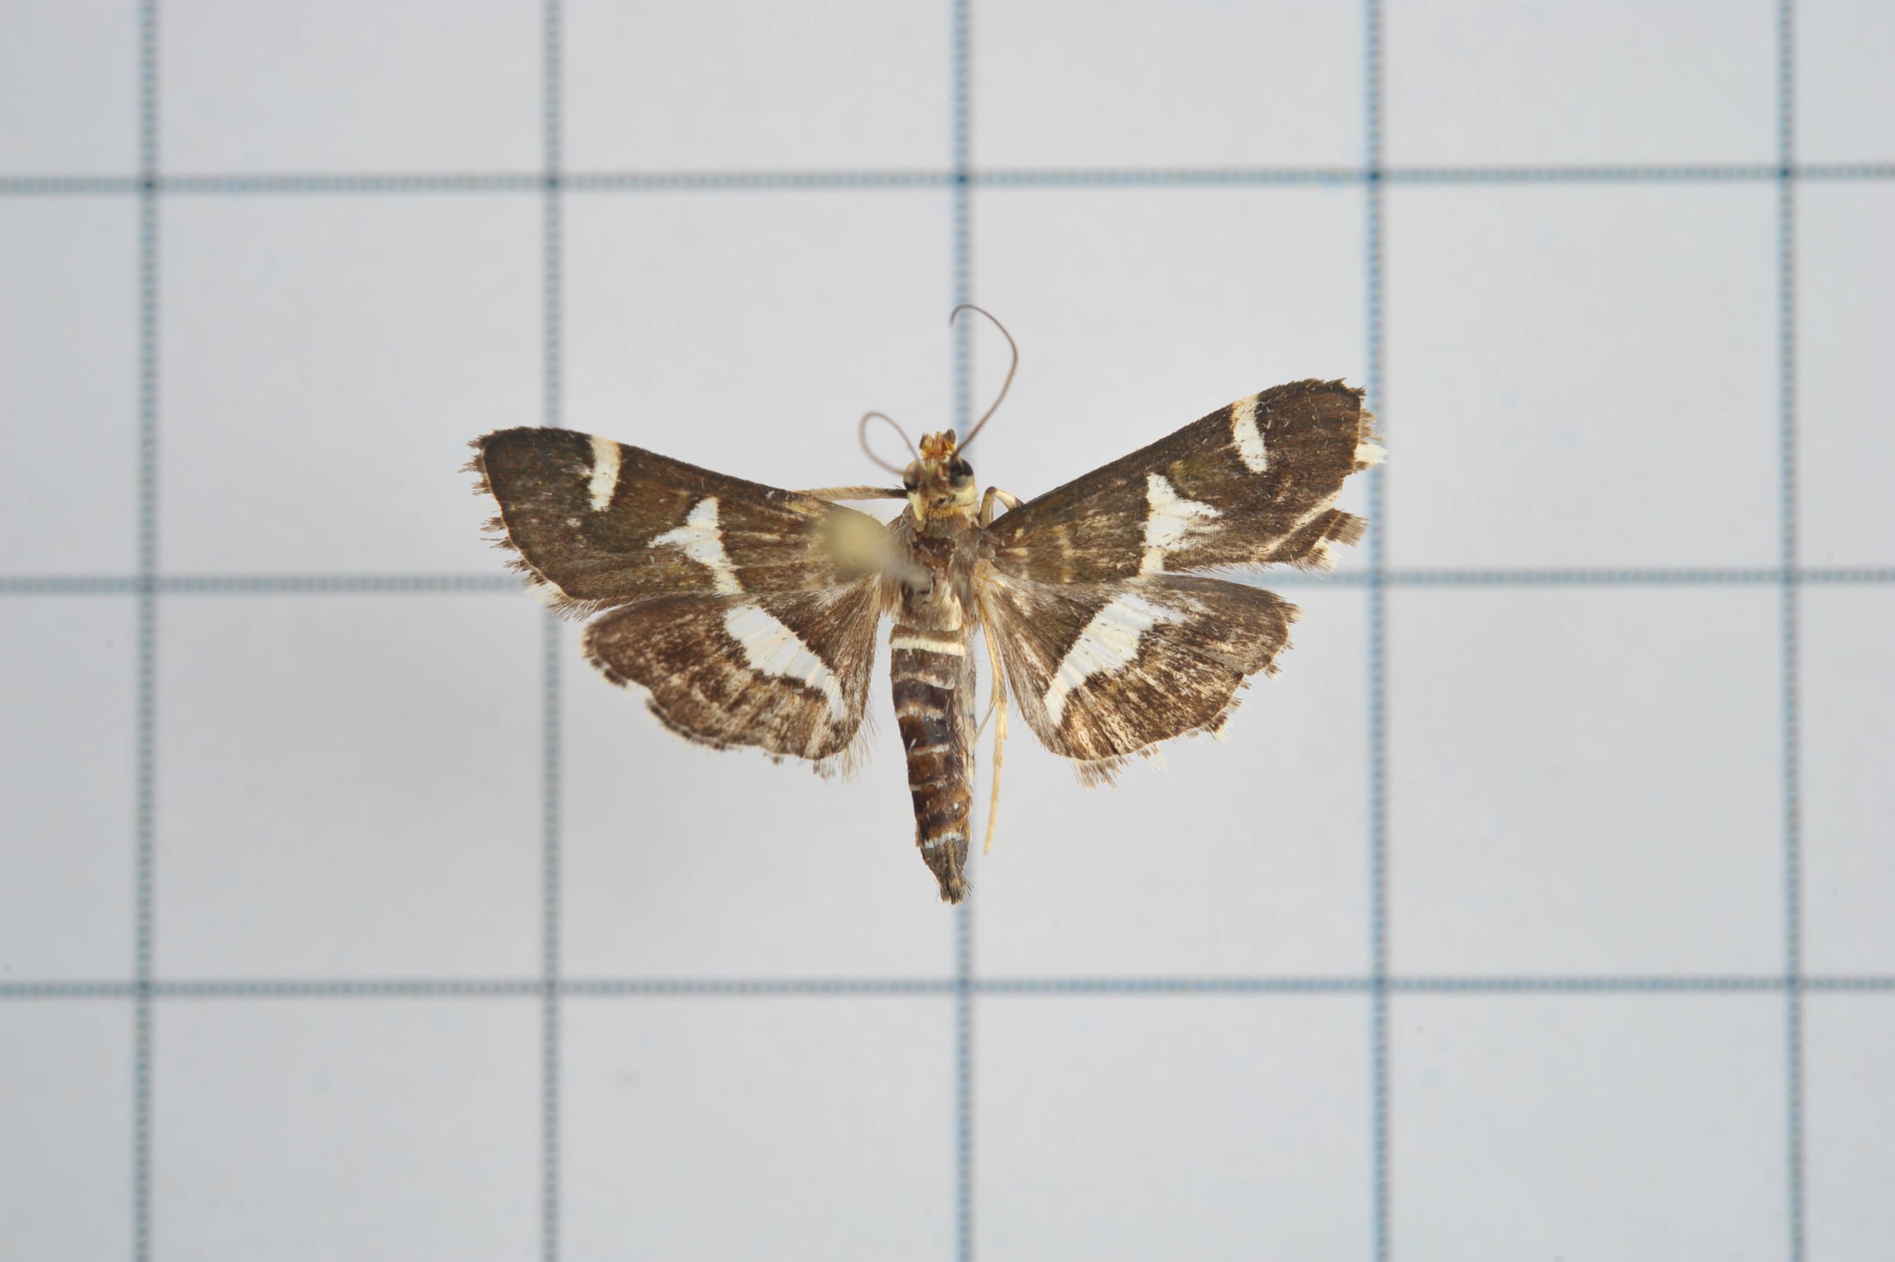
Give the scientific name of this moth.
Spoladea recurvalis
